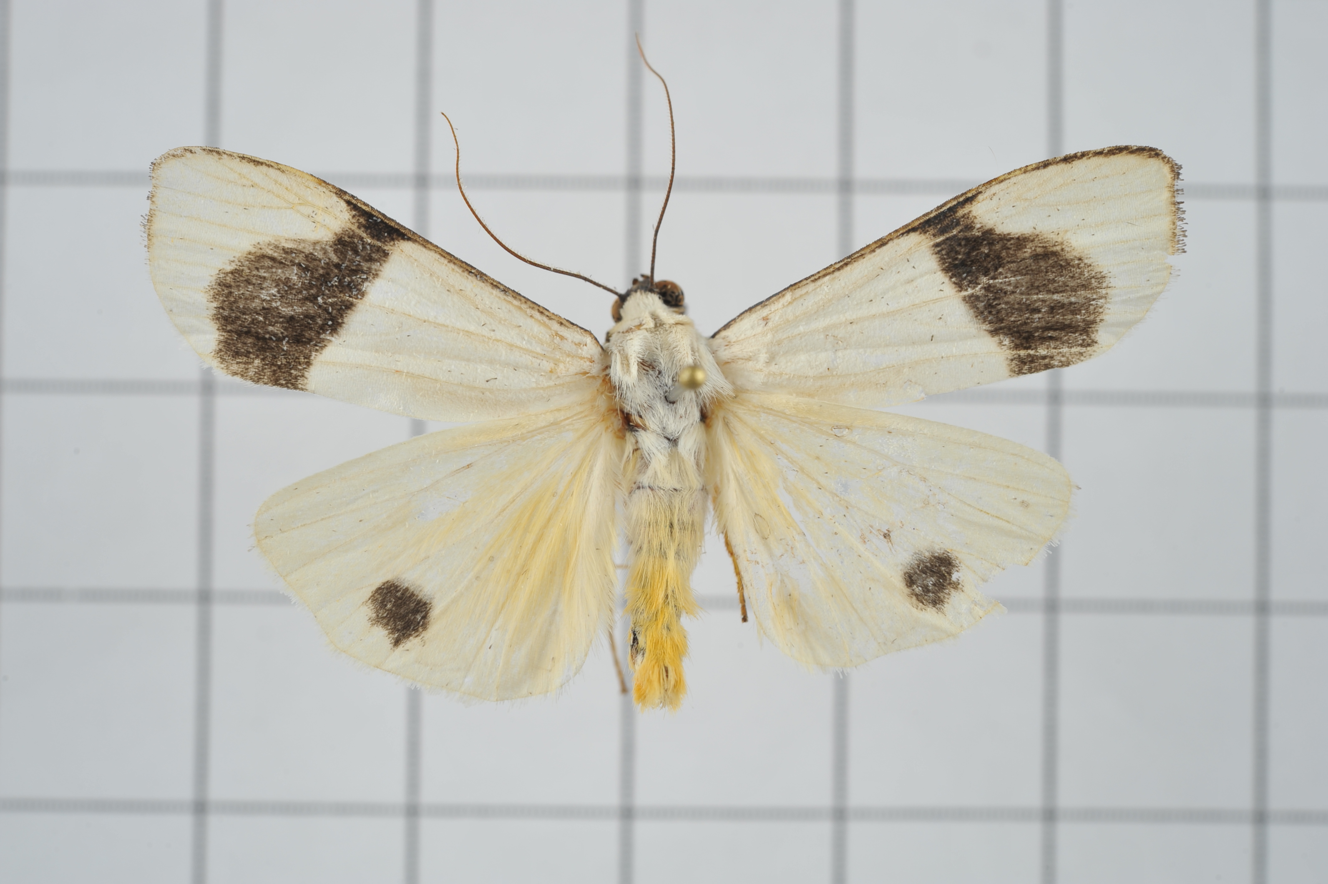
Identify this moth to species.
Vamuna alboluteora
